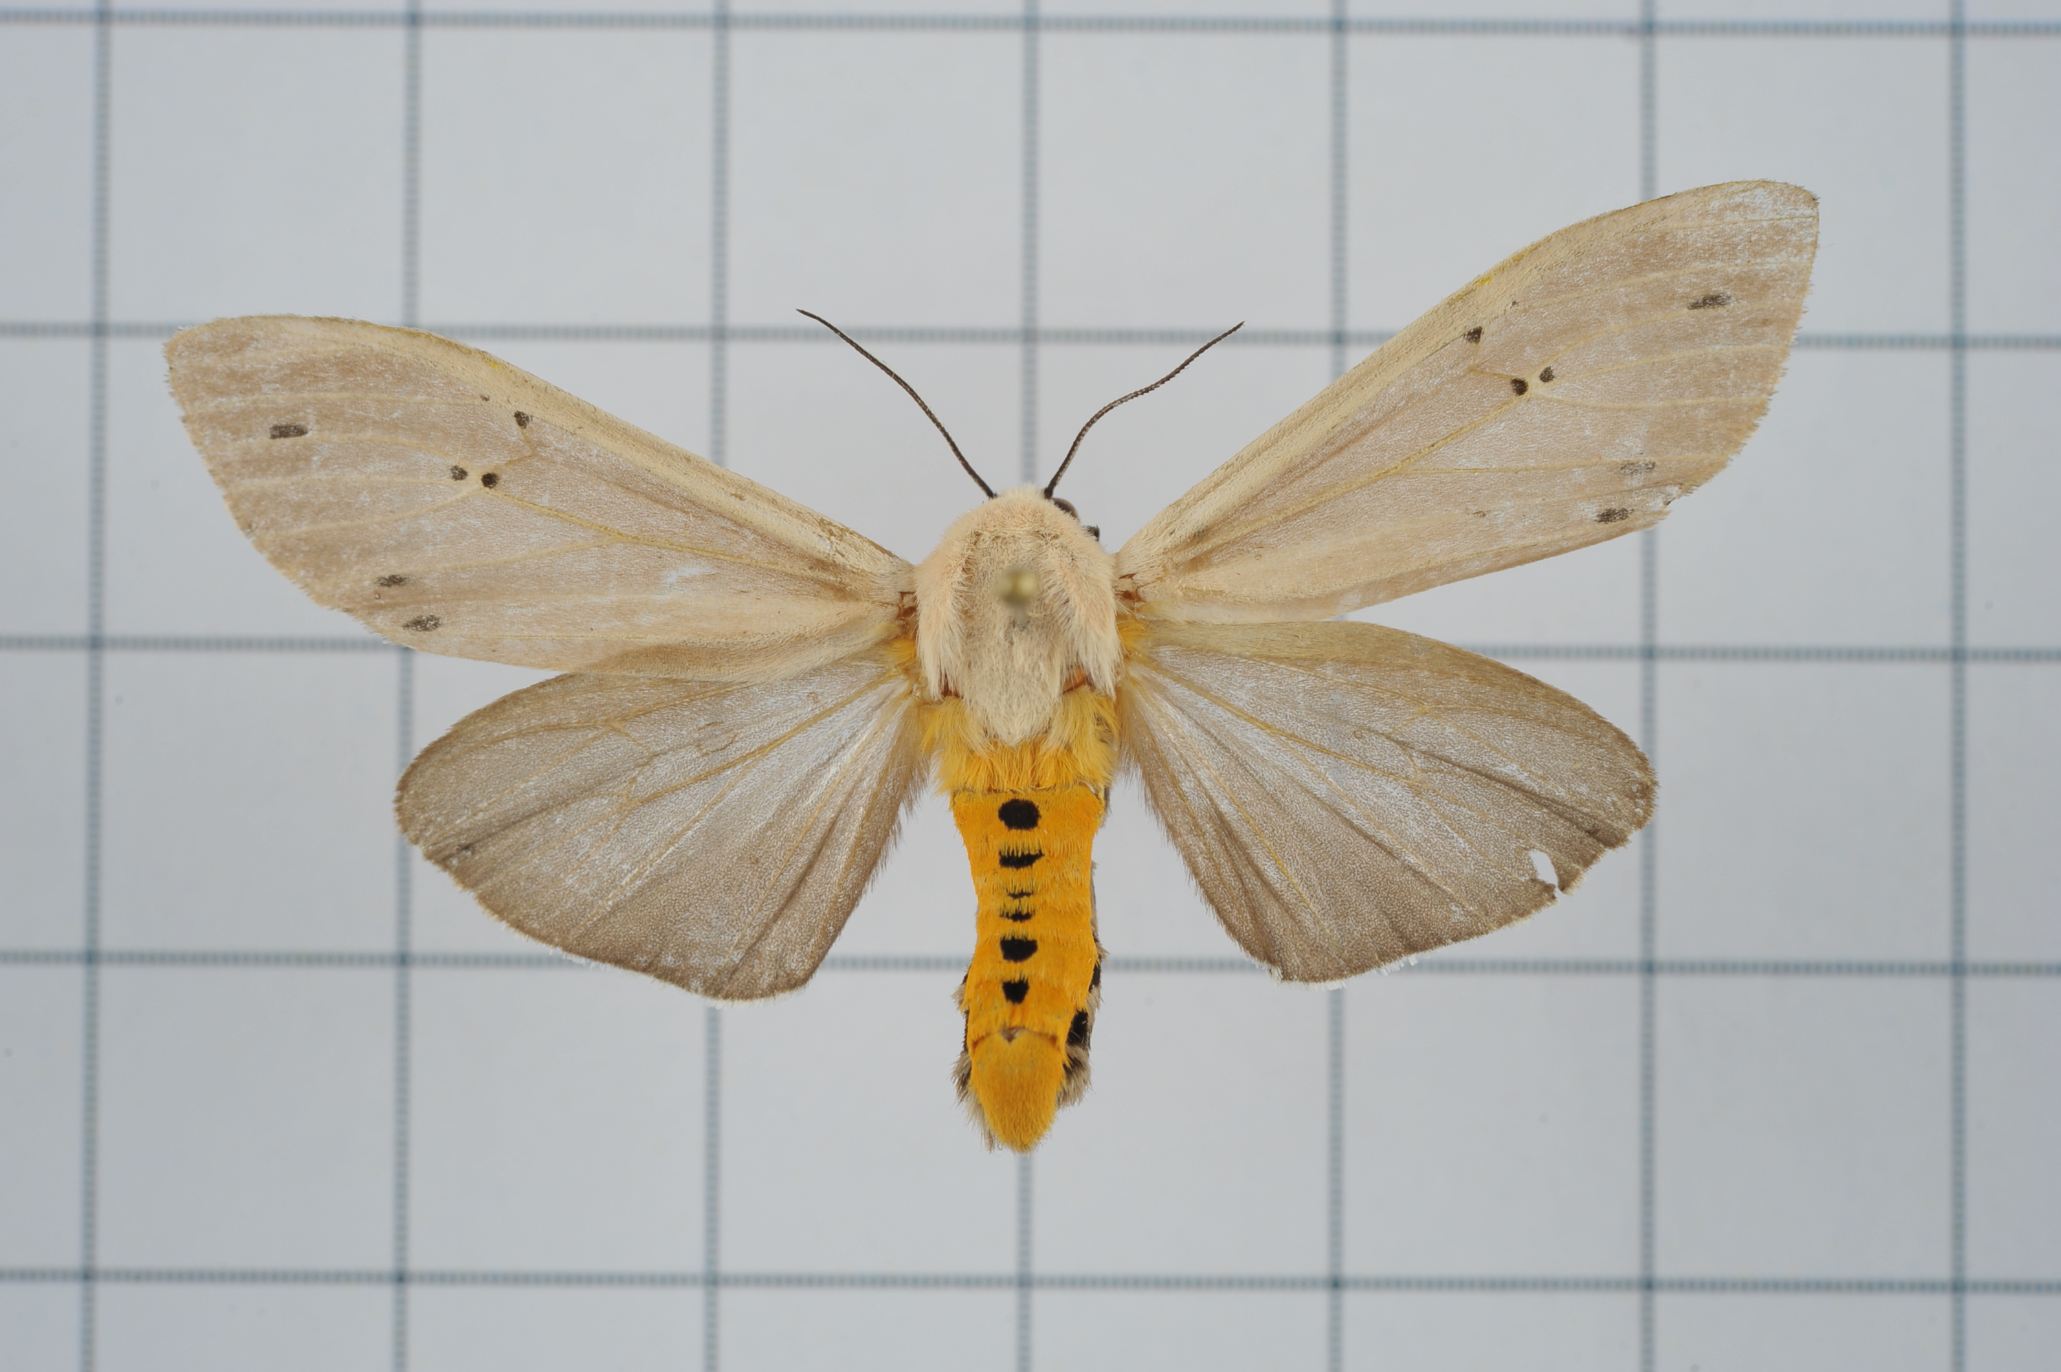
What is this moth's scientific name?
Creatonotos transiens koni
